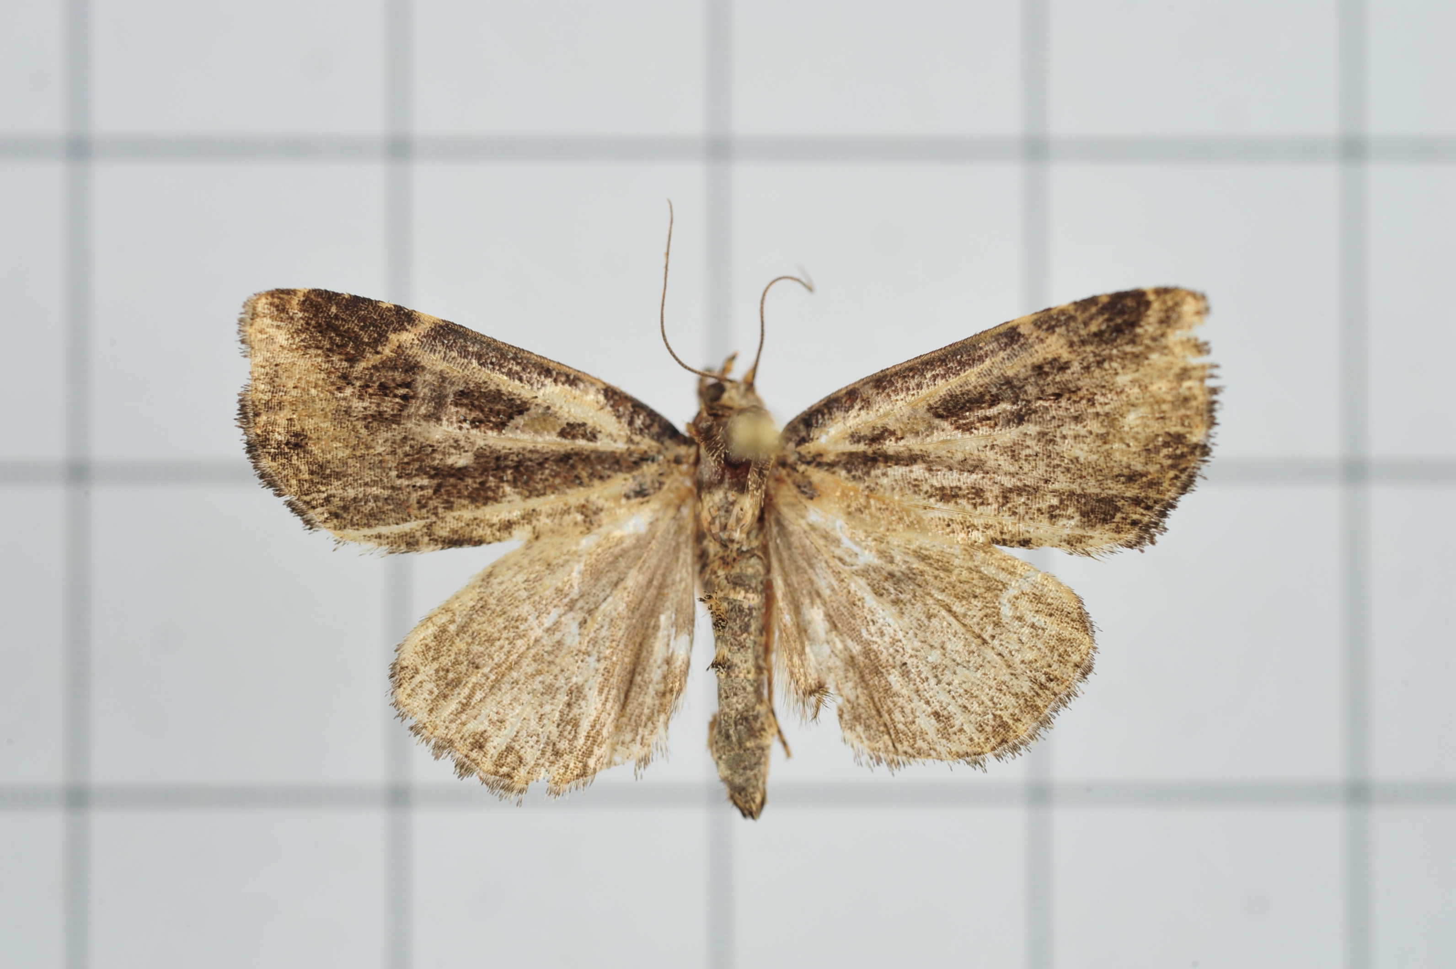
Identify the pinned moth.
Pseudodeltote postvittata
